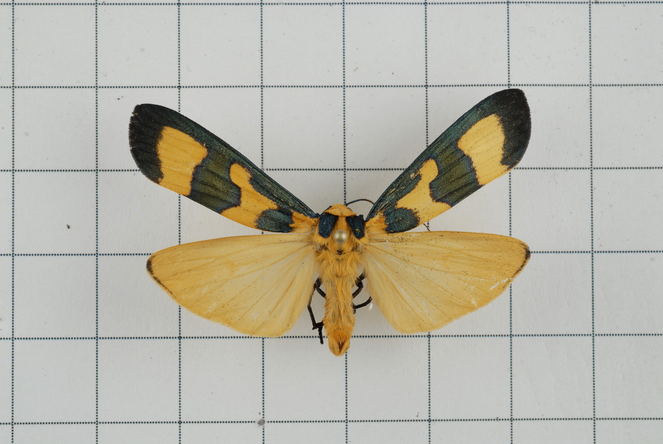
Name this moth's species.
Chrysaeglia magnifica
